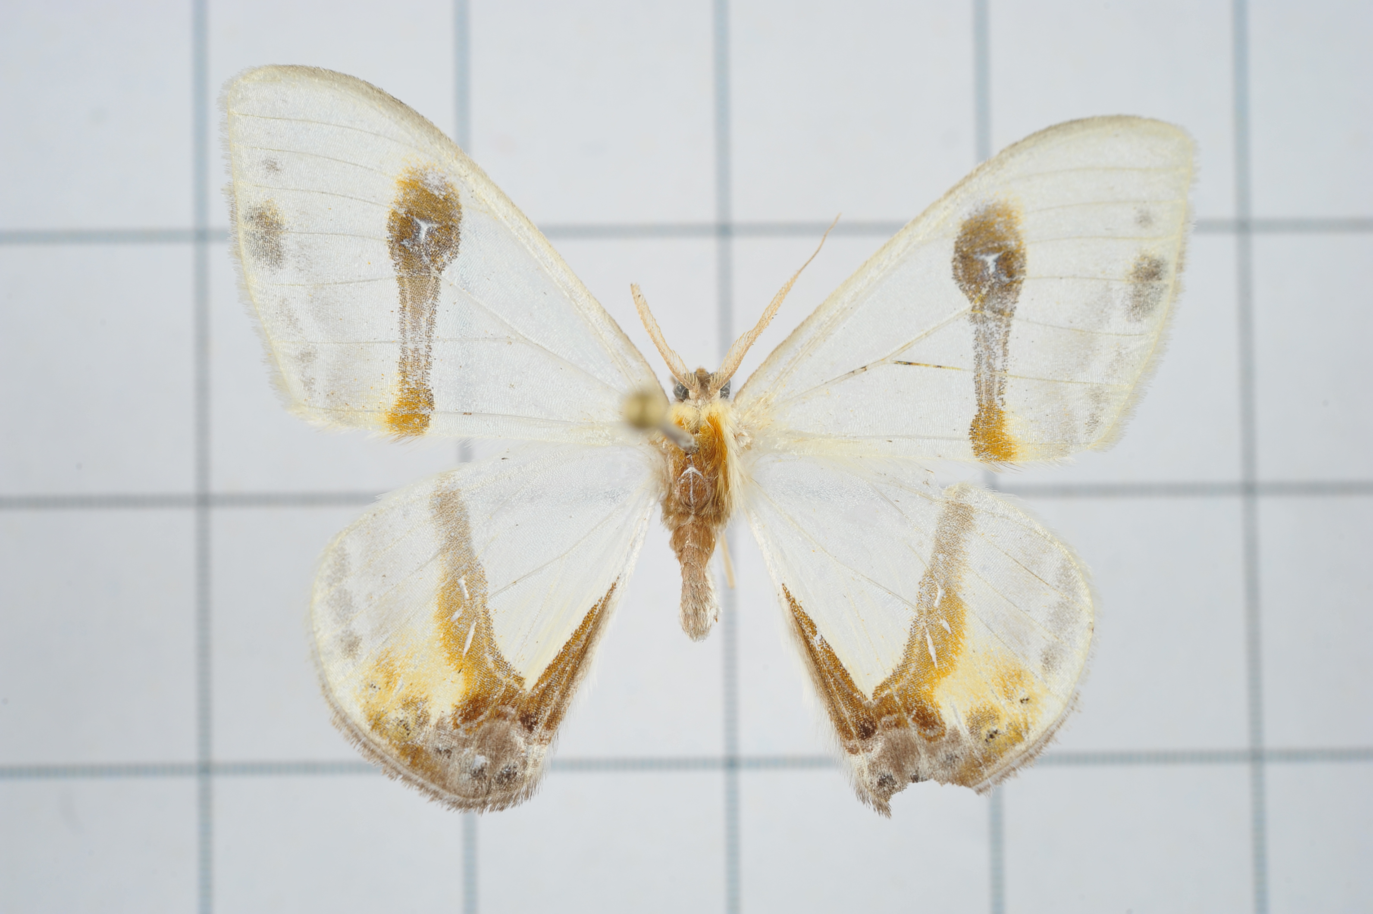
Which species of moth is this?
Macrocilix mysticata flavotincta
